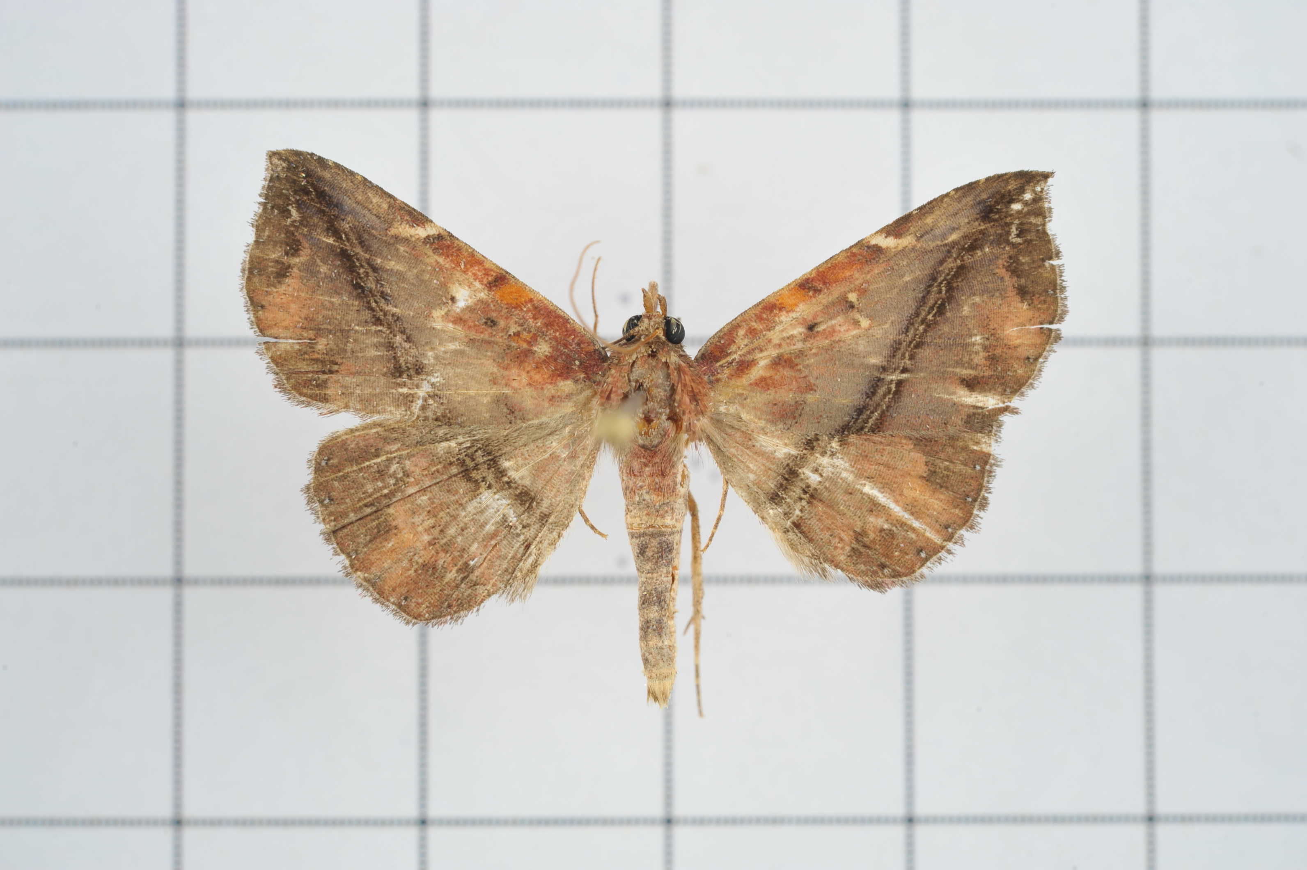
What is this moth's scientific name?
Condate purpurea
